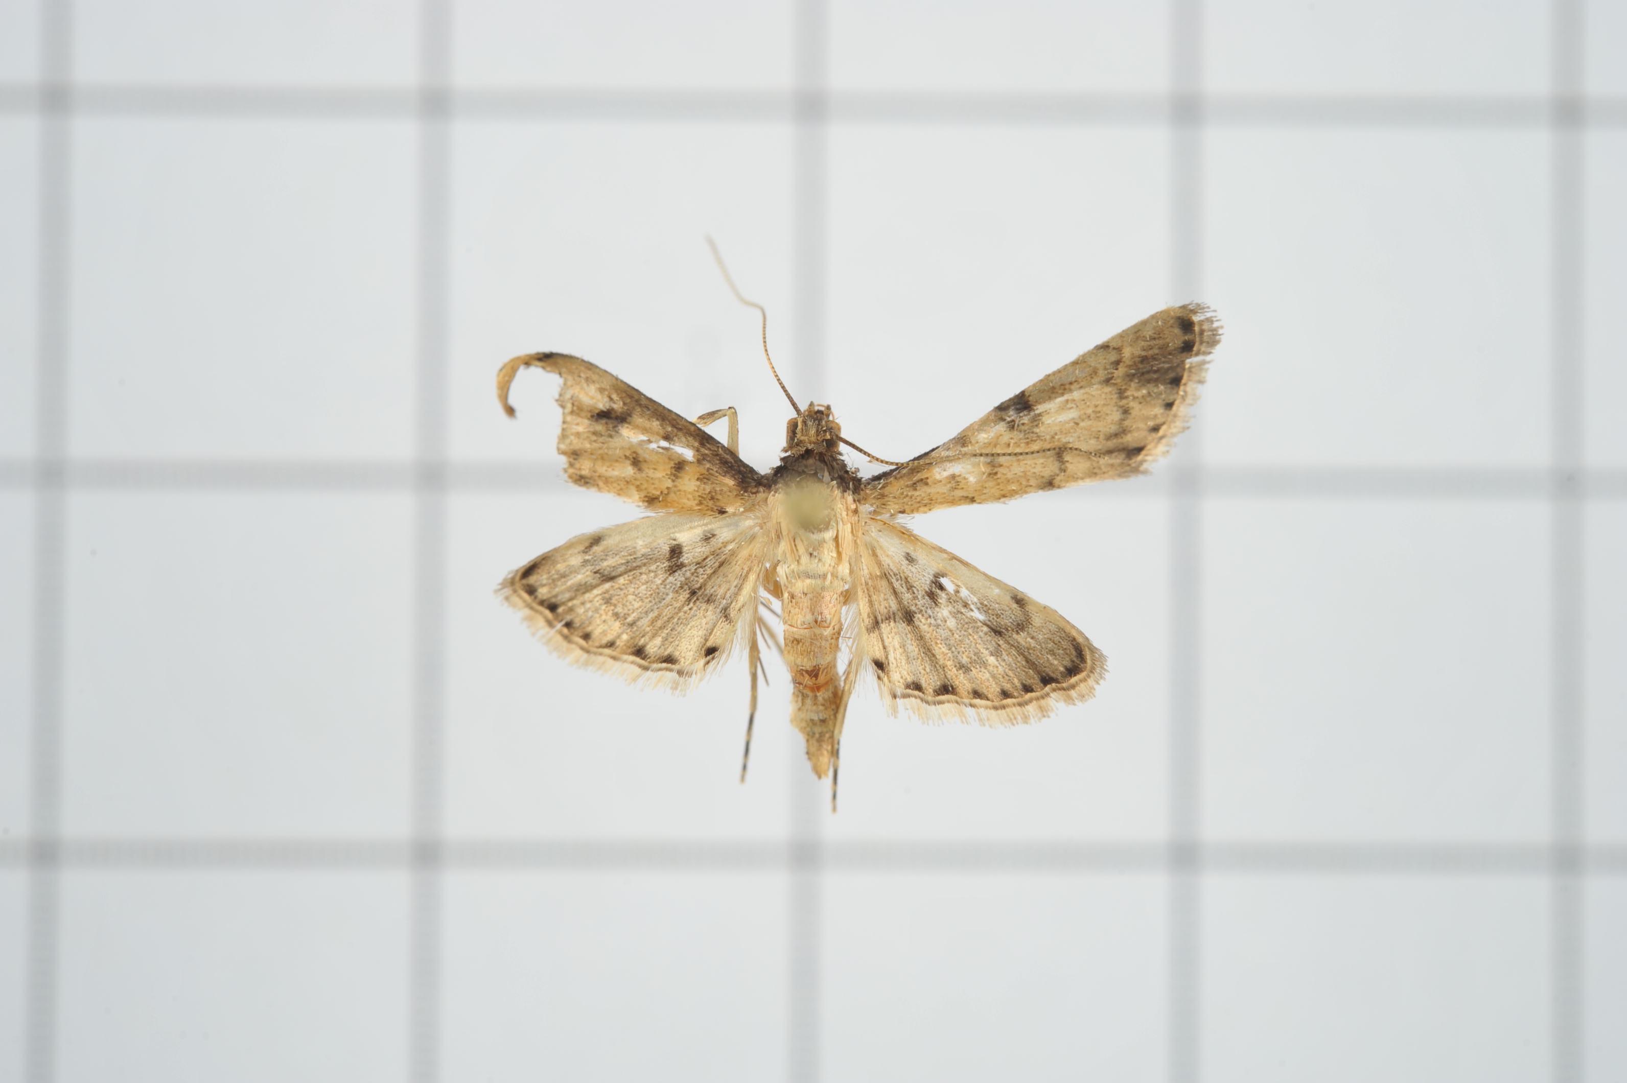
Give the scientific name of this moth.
Nacoleia charesalis
